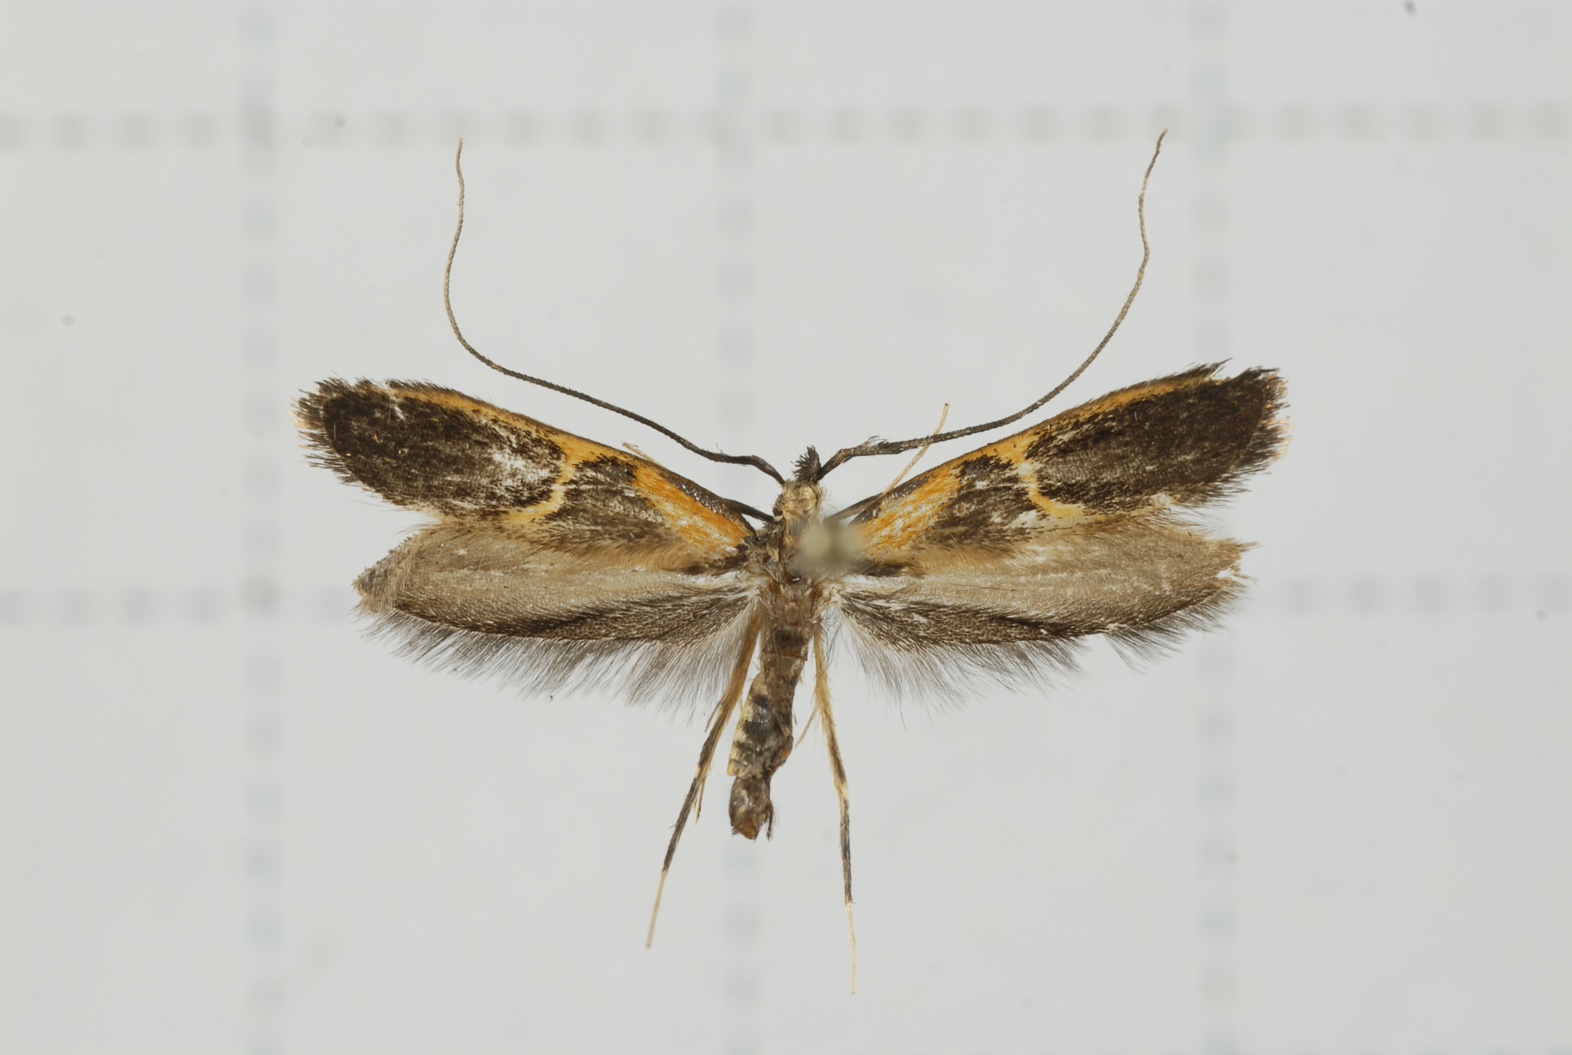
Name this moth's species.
Tisis mesozosta
